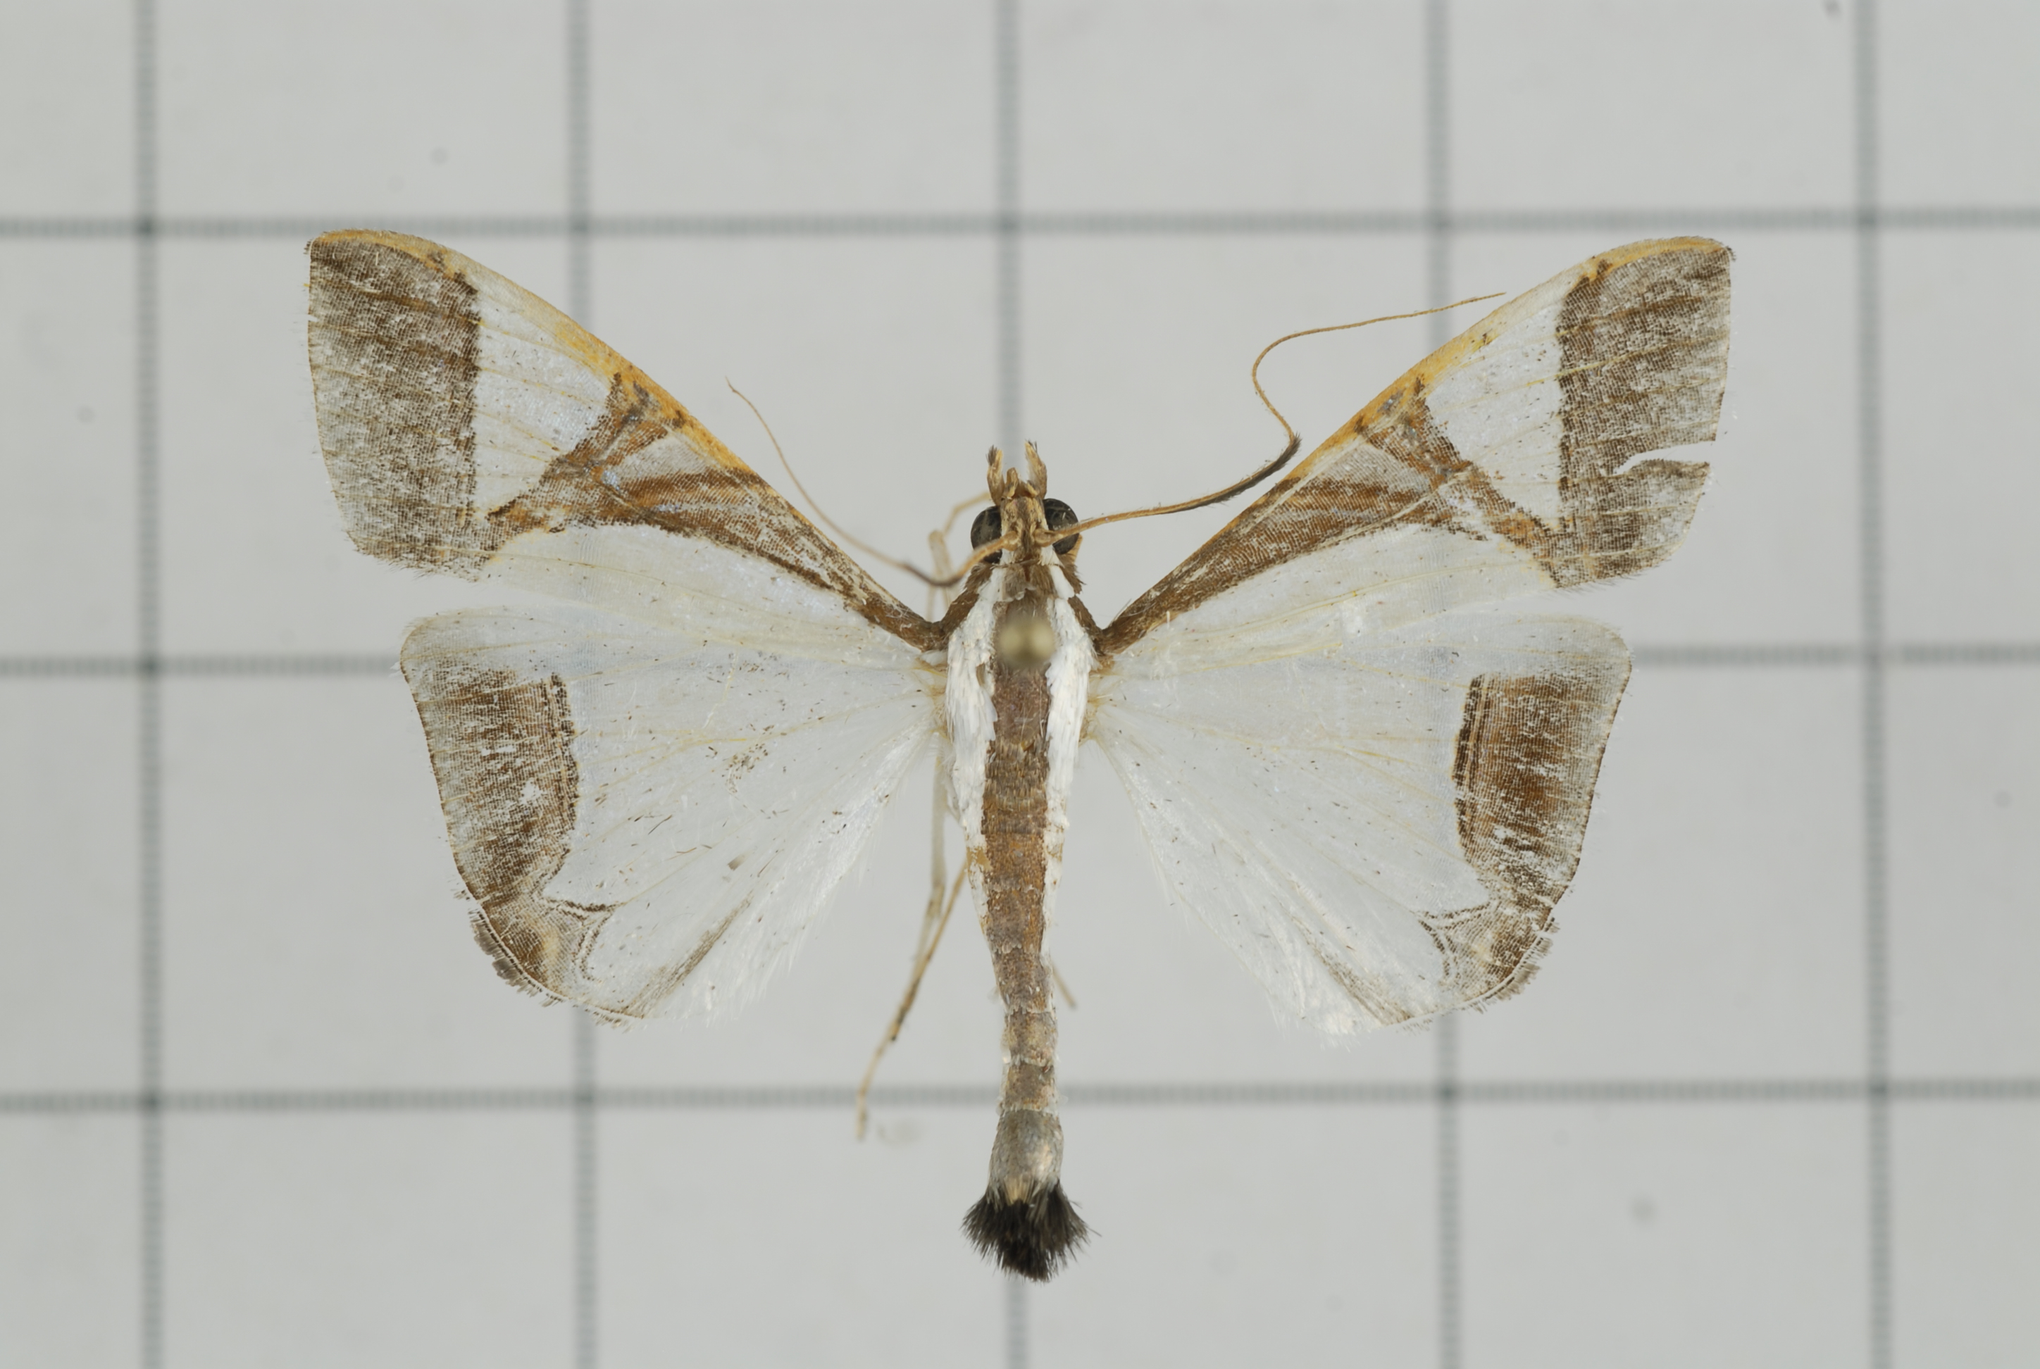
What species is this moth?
Agrioglypta eurytusalis
